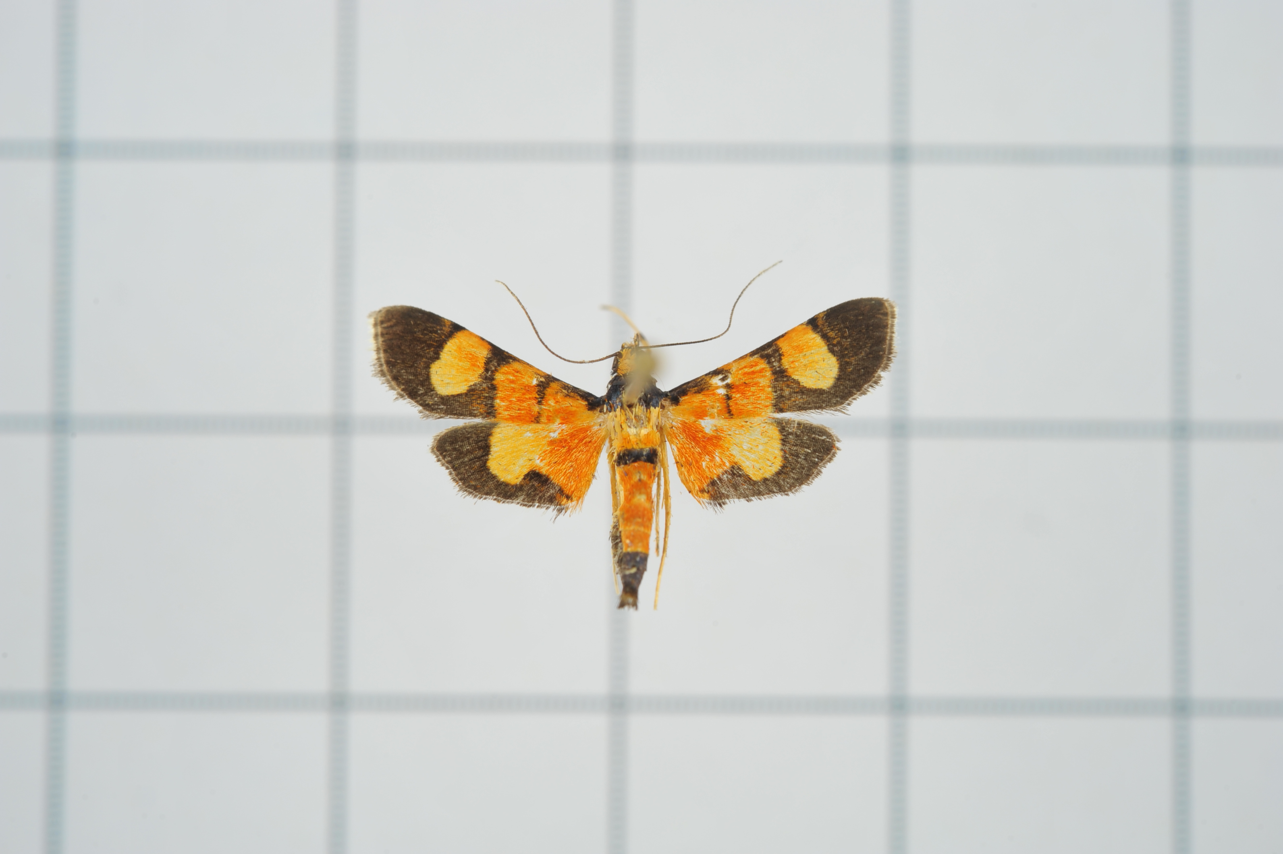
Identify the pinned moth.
Aethaloessa calidalis tiphalis
